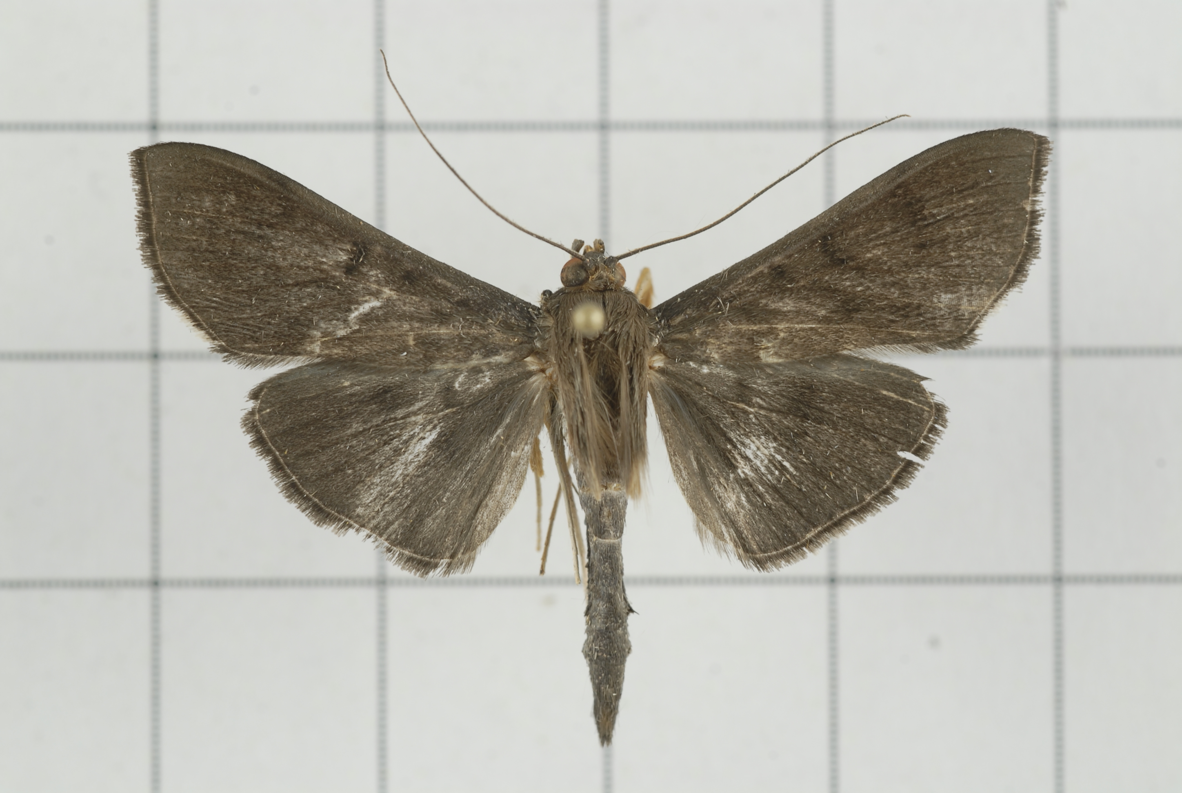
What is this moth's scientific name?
Omiodes noctescens
